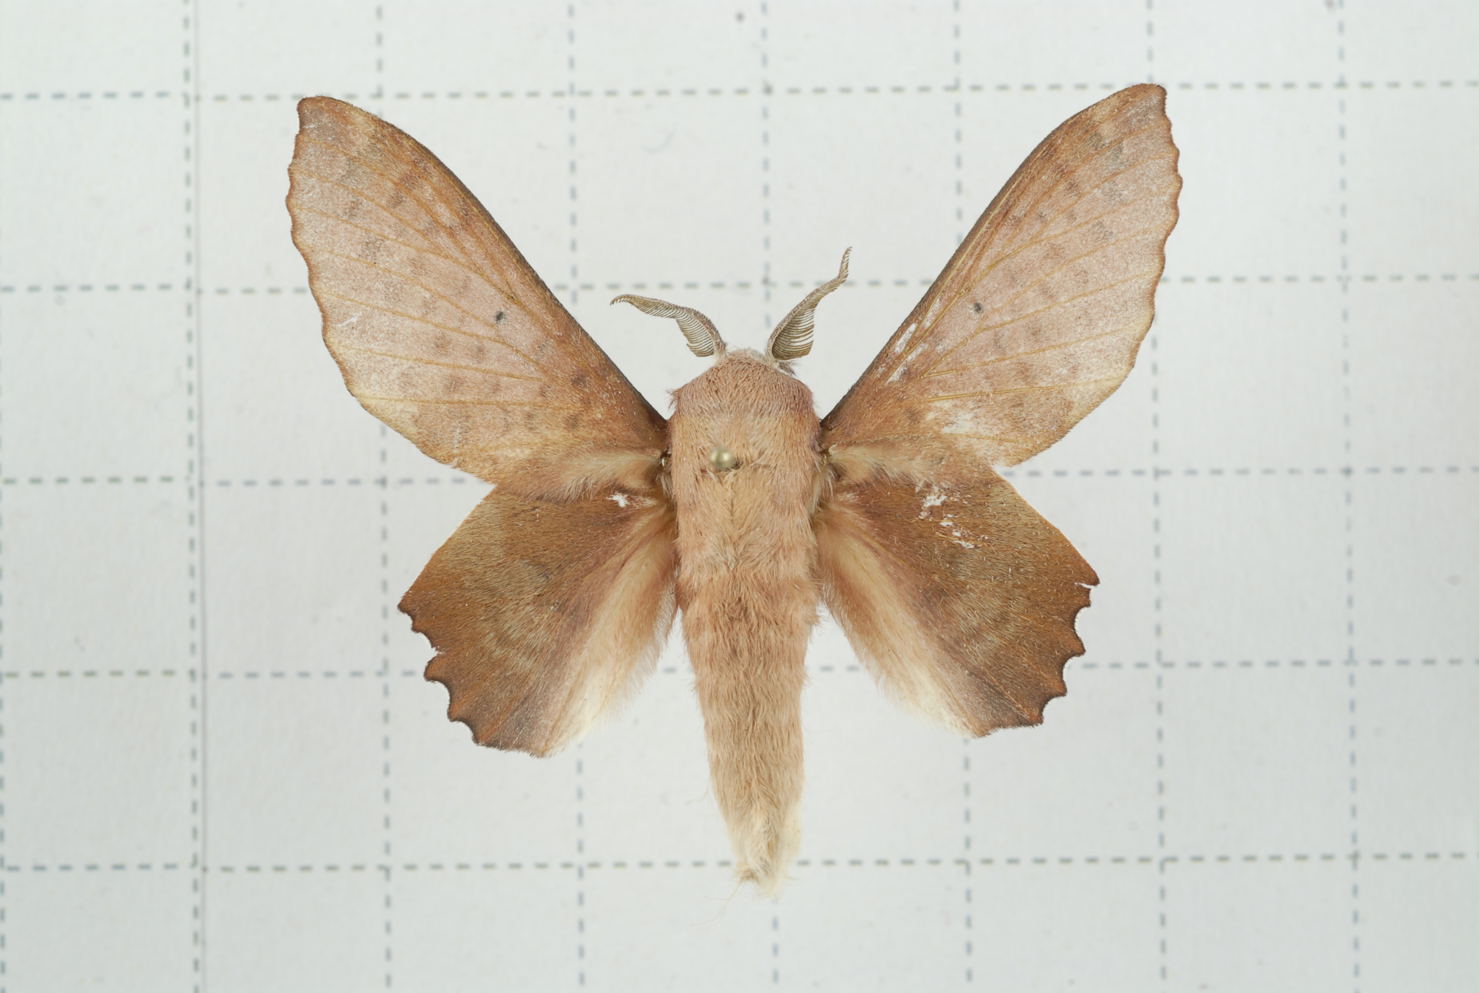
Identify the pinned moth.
Paradoxopla sinuata taiwana
